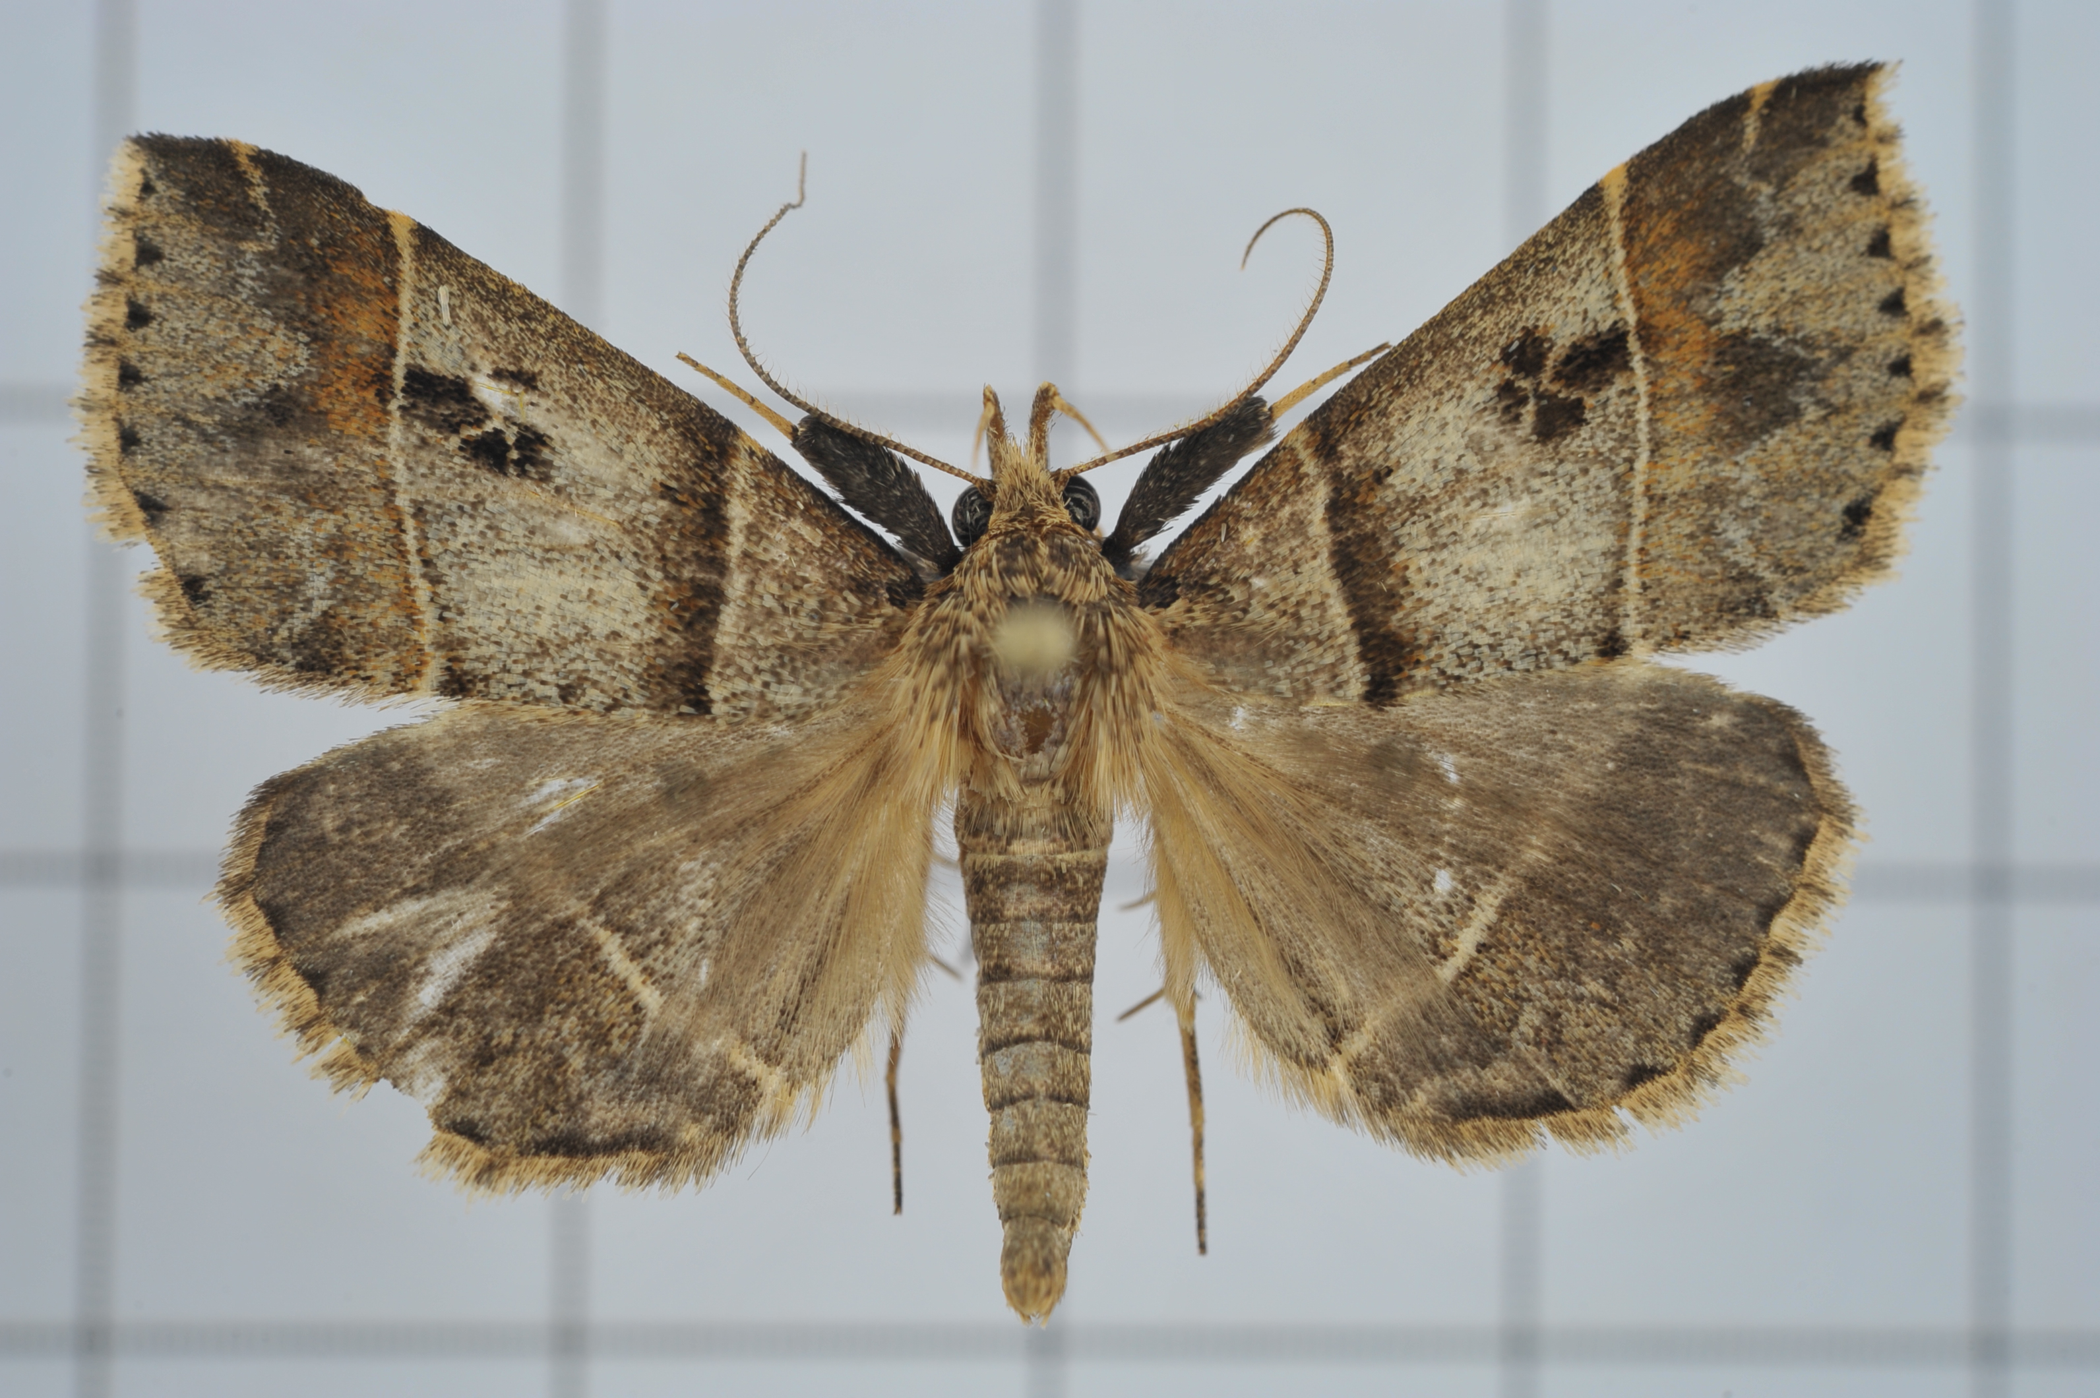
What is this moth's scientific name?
Bertula parallela
